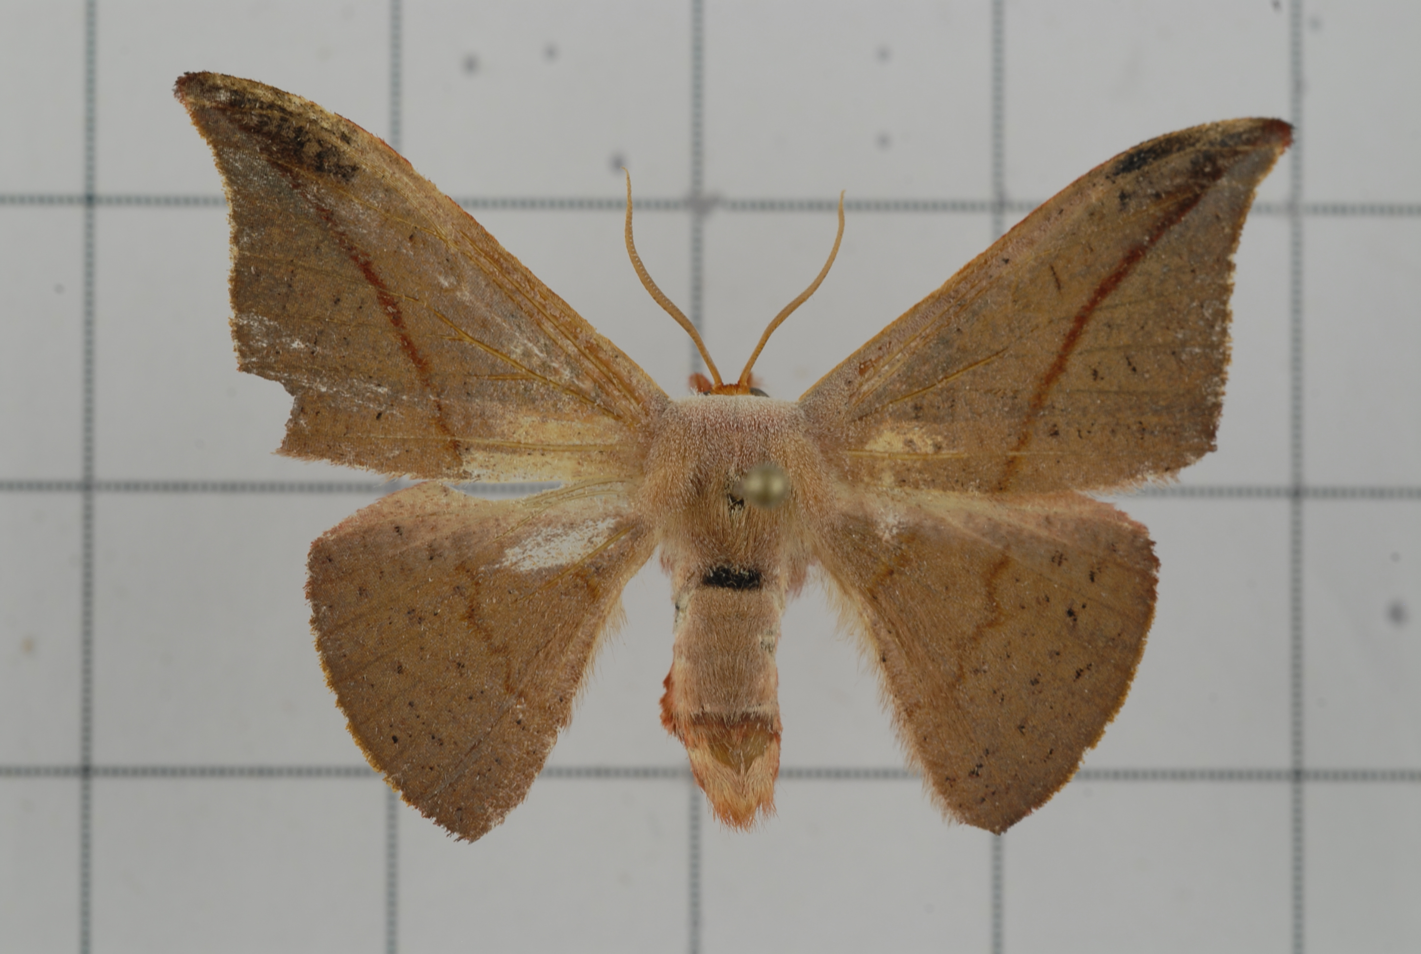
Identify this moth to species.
Oreta insignis
